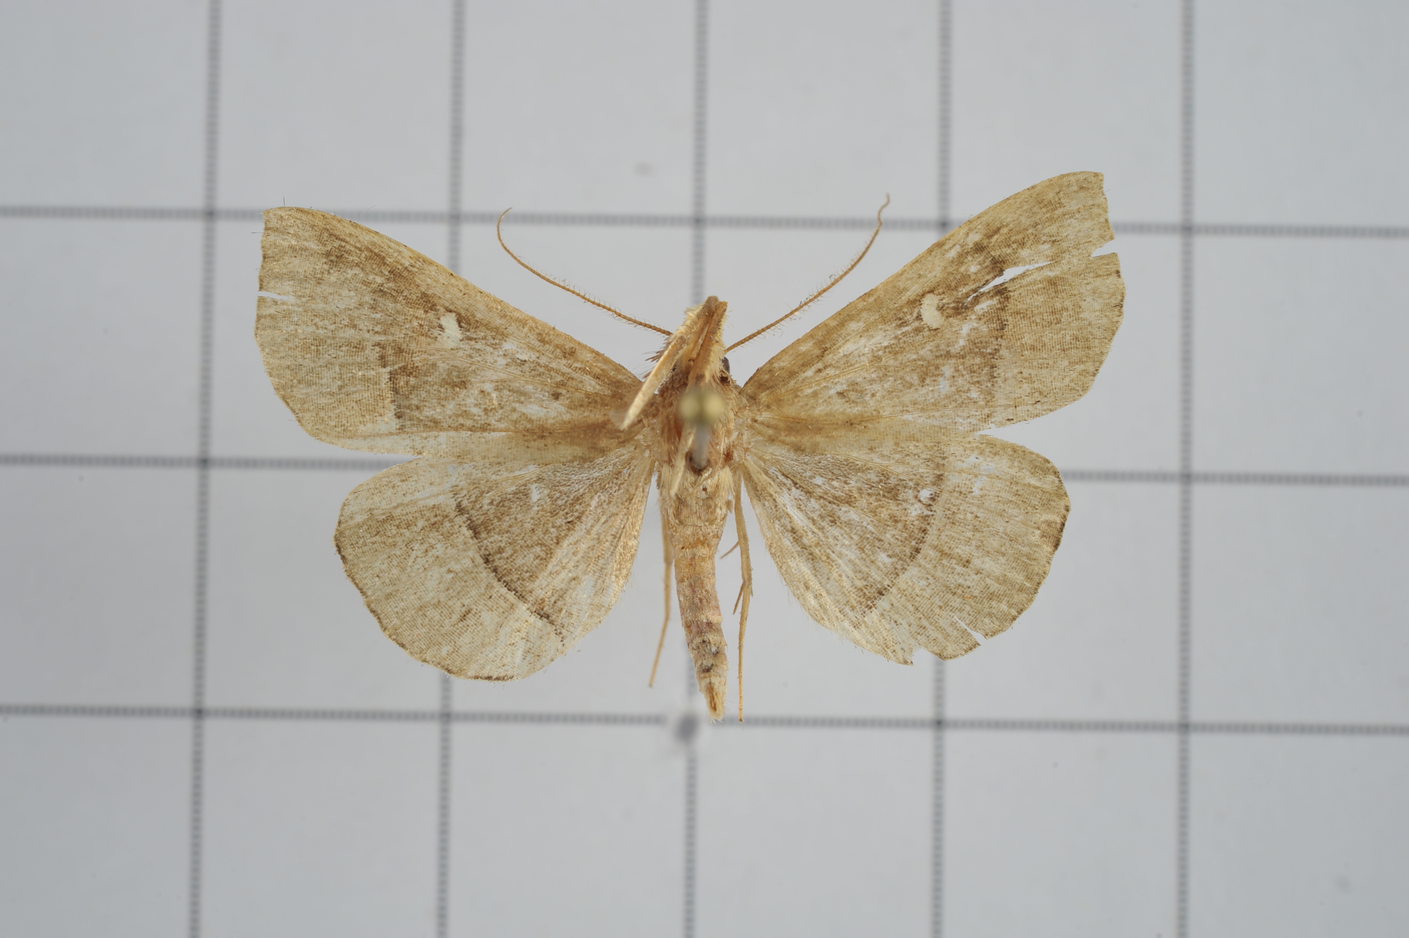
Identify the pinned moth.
Cidariplura gladiata
